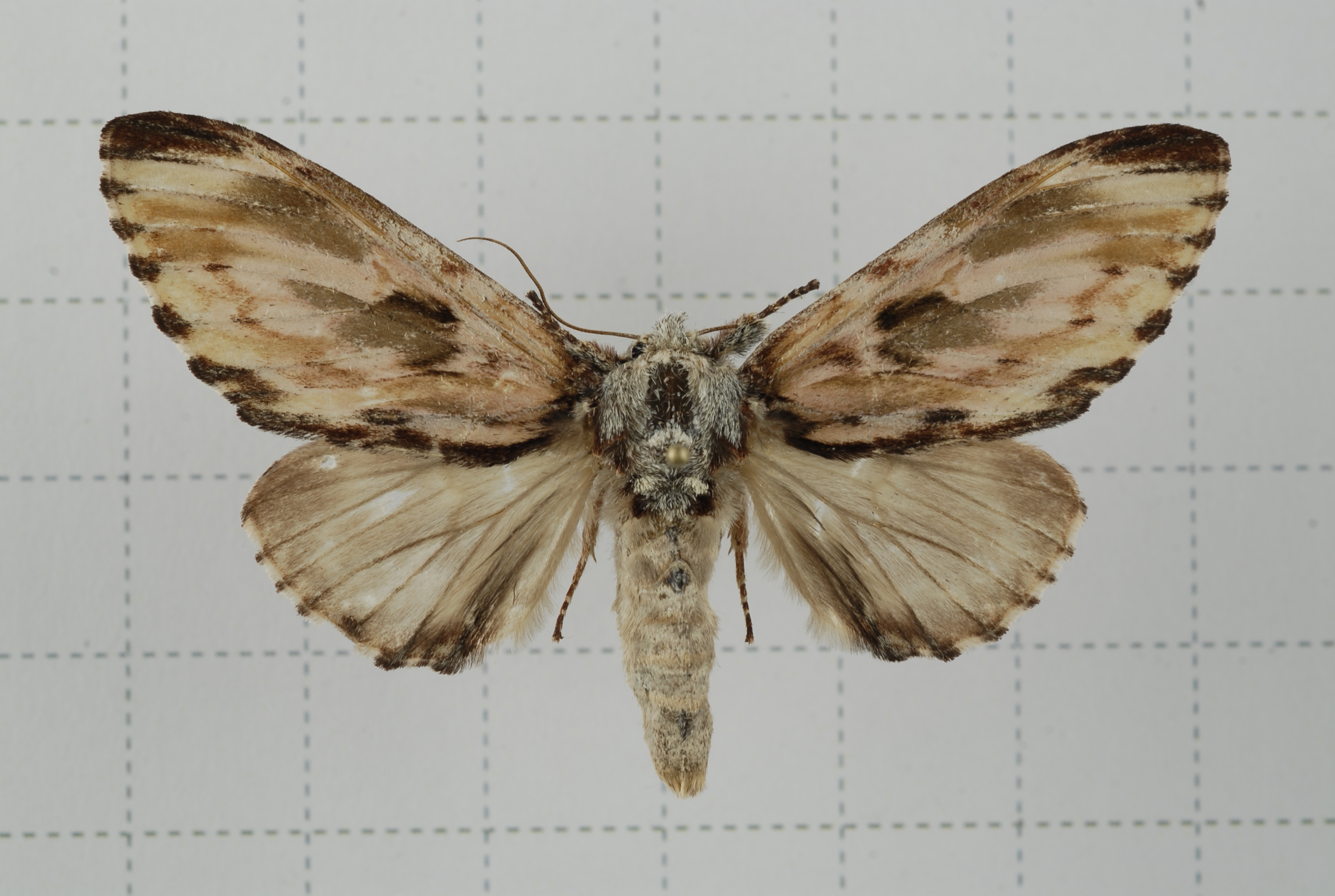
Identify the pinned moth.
Neopheosia fasciata fasciata
